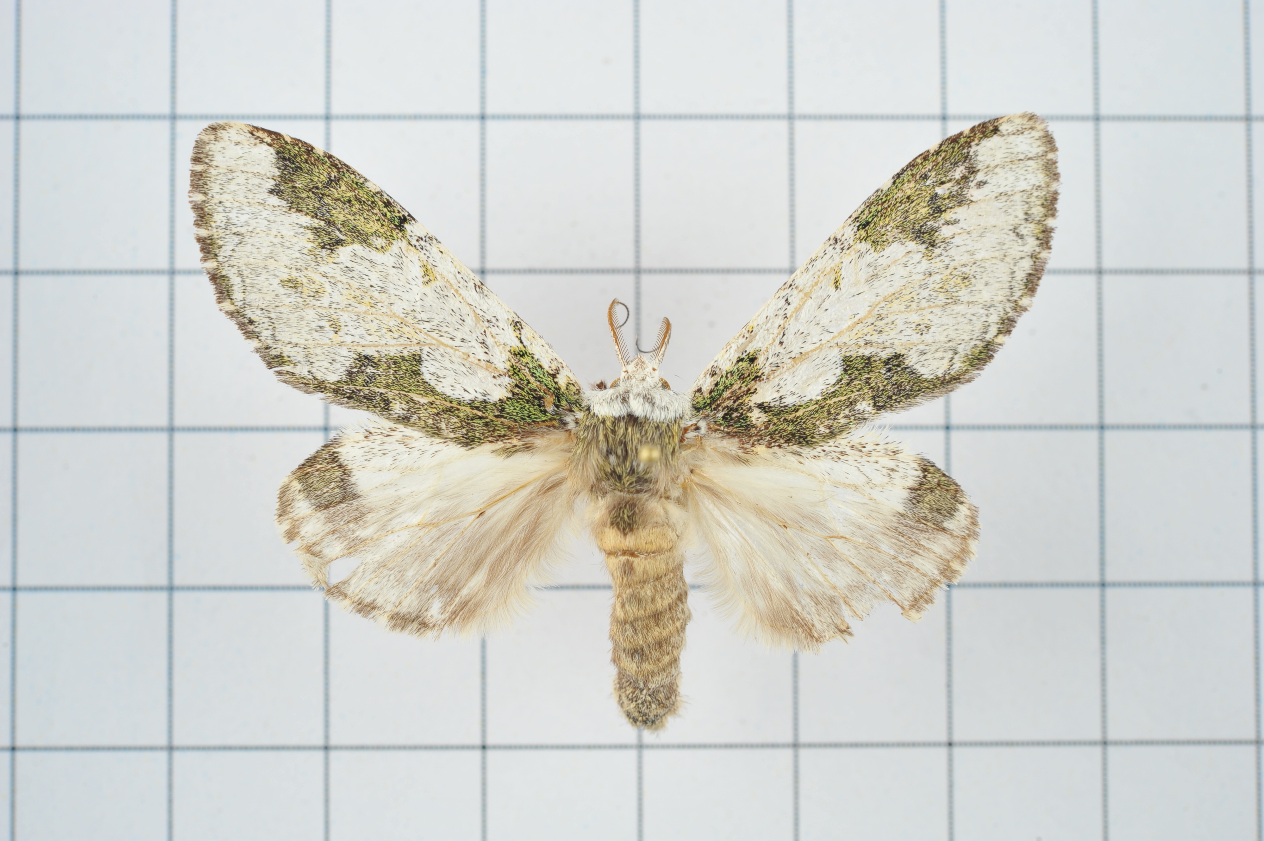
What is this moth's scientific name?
Syntypistis comatus
